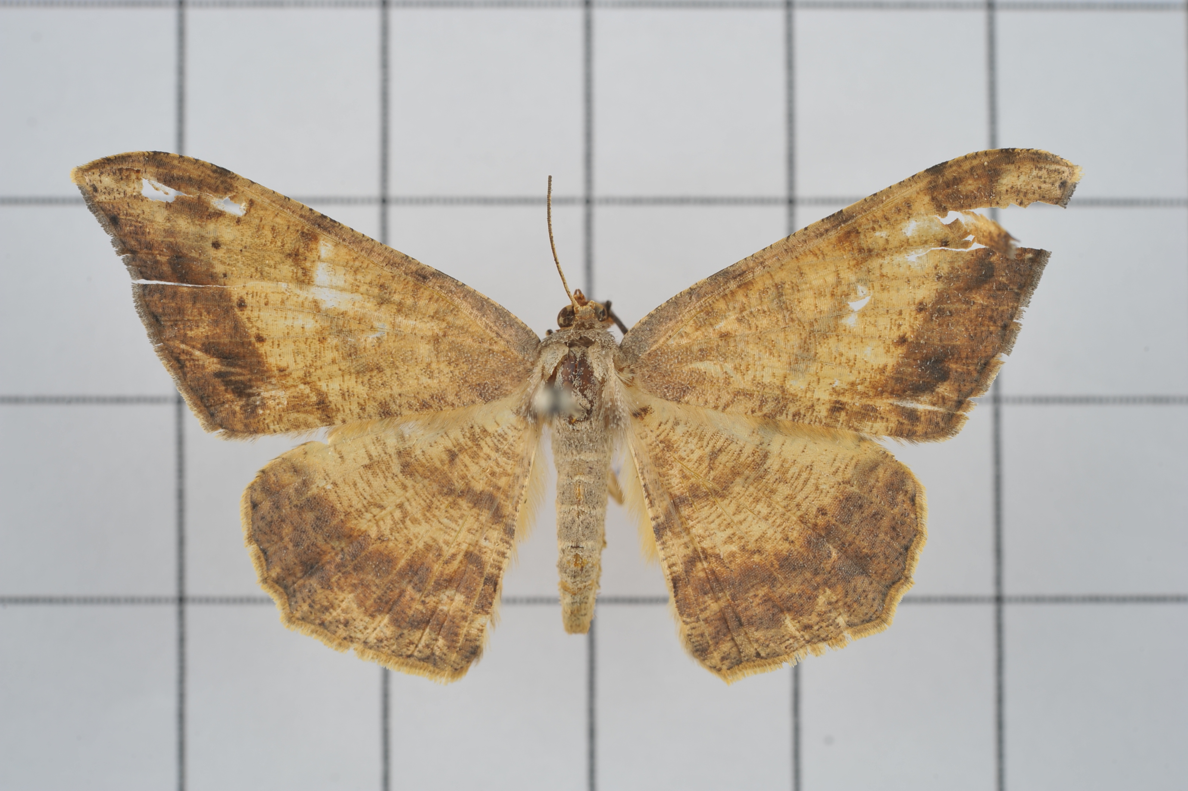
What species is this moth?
Luxiaria amasa amasa
